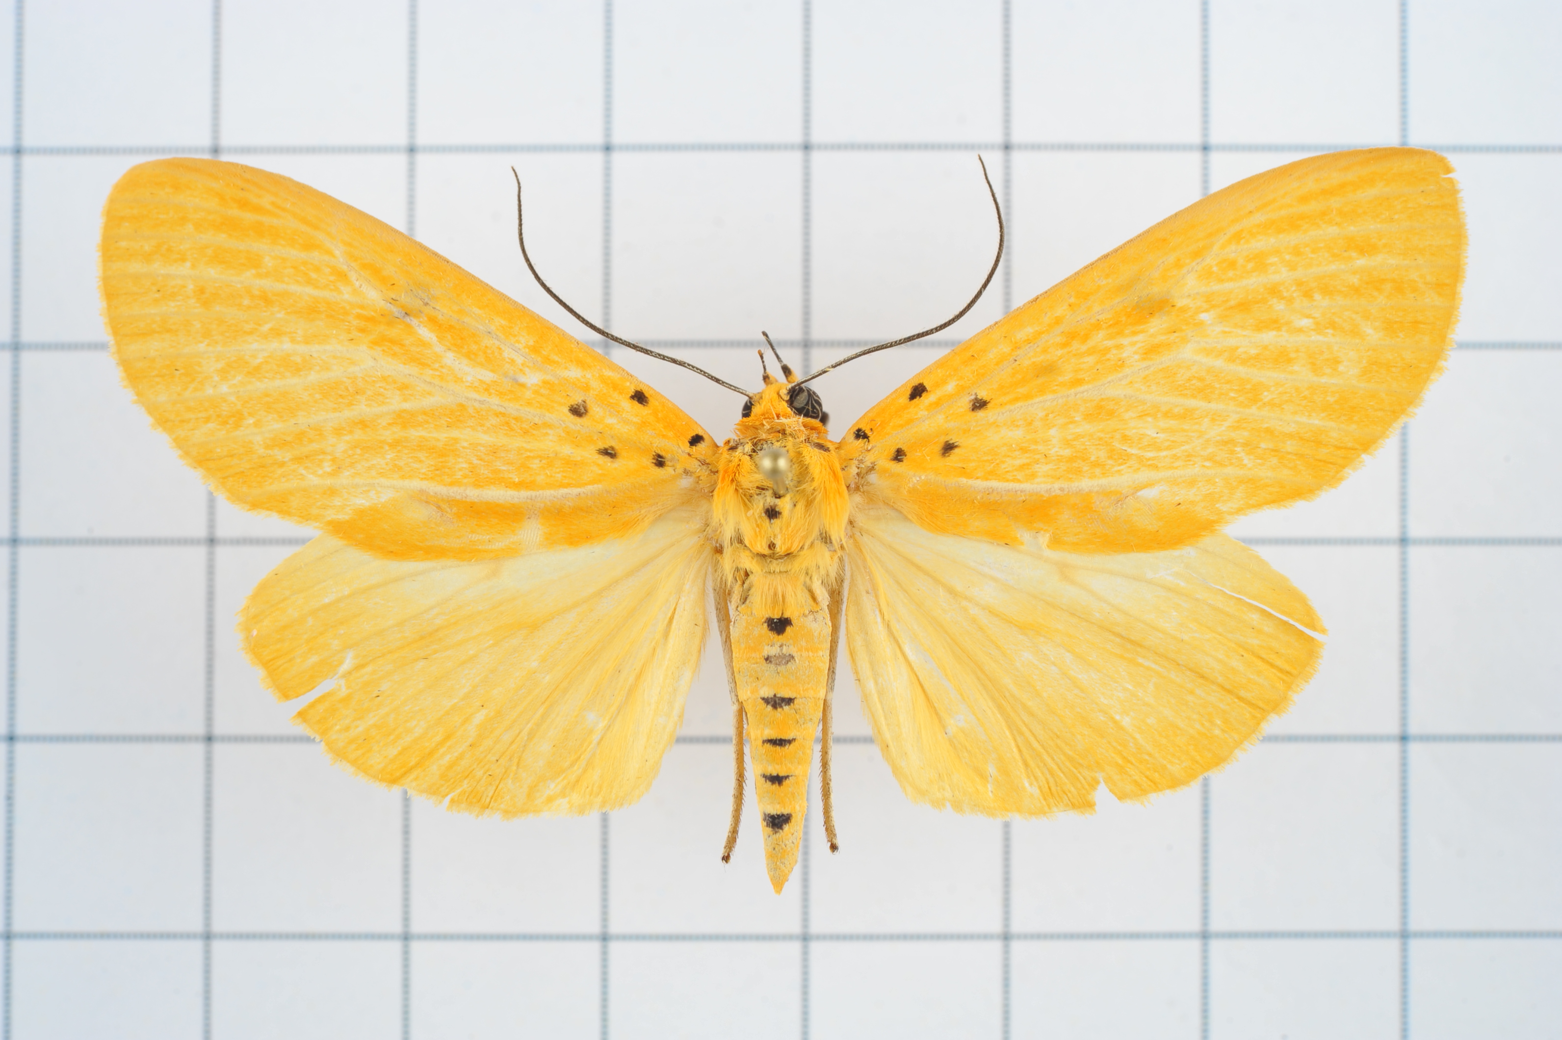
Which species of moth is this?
Asota egens confinis
